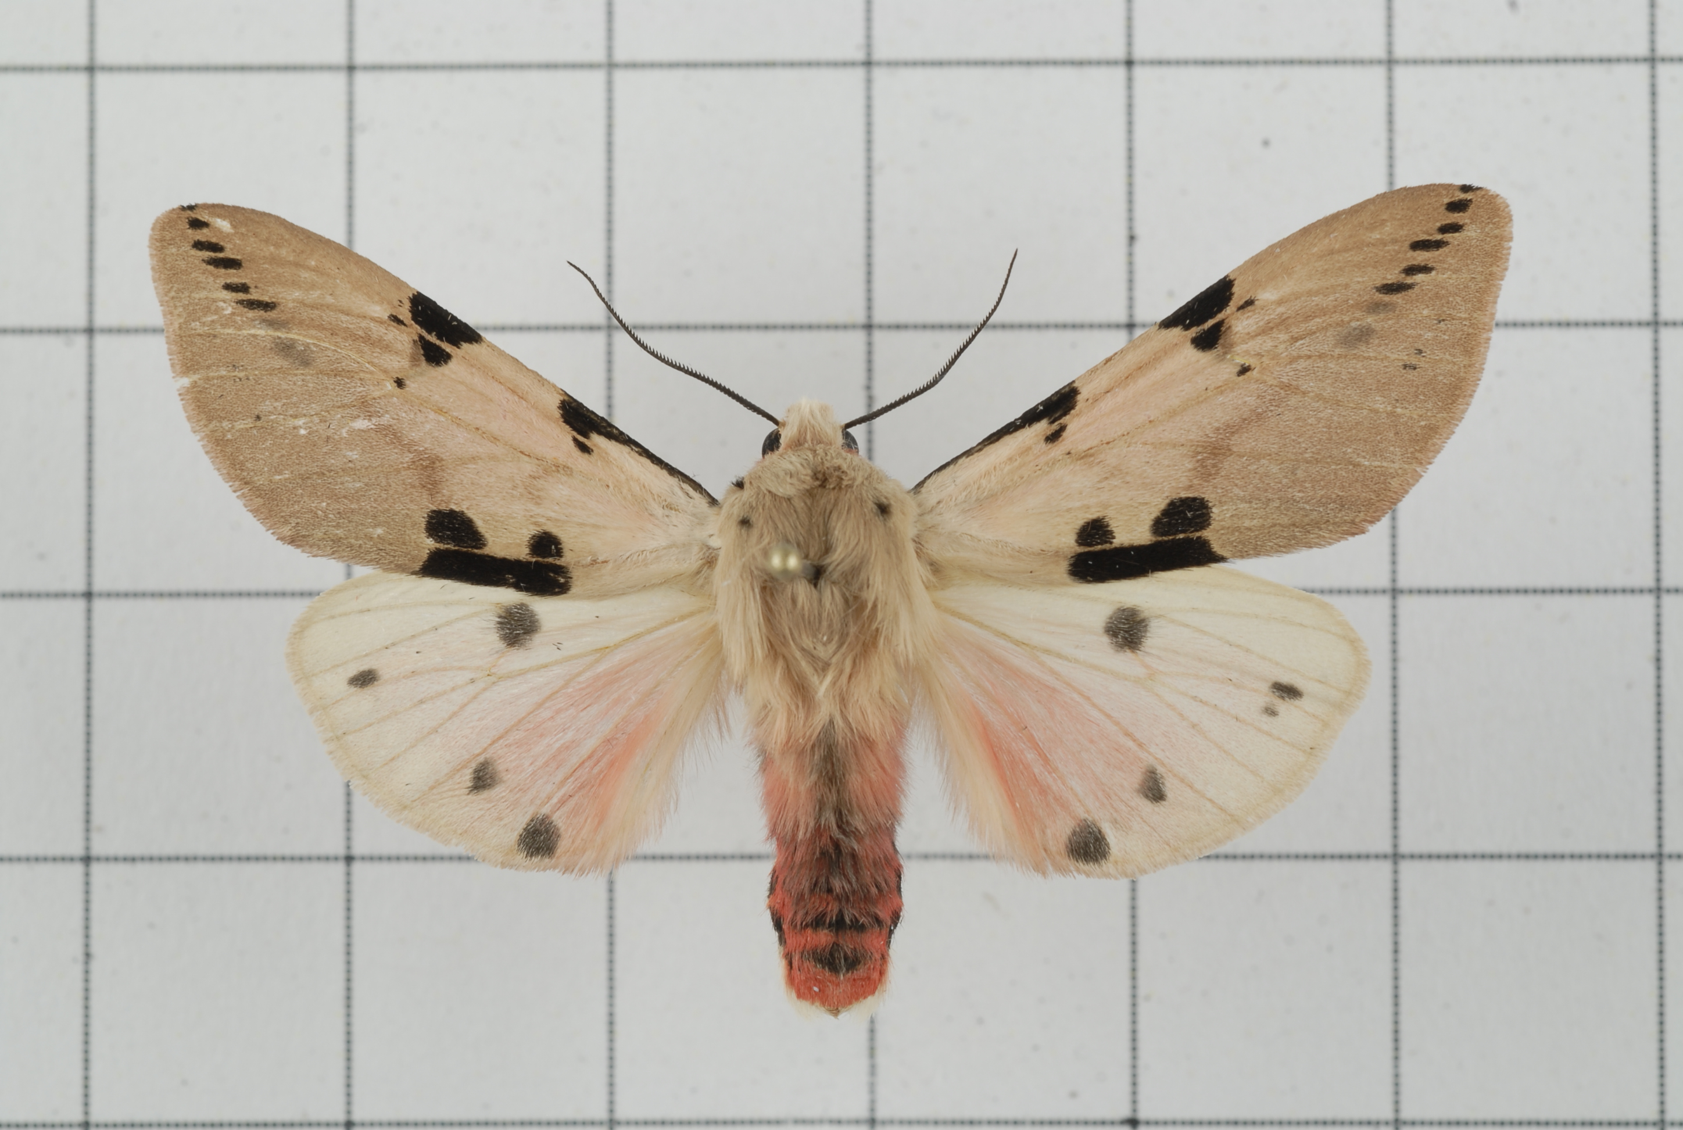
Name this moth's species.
Spilarctia clava
